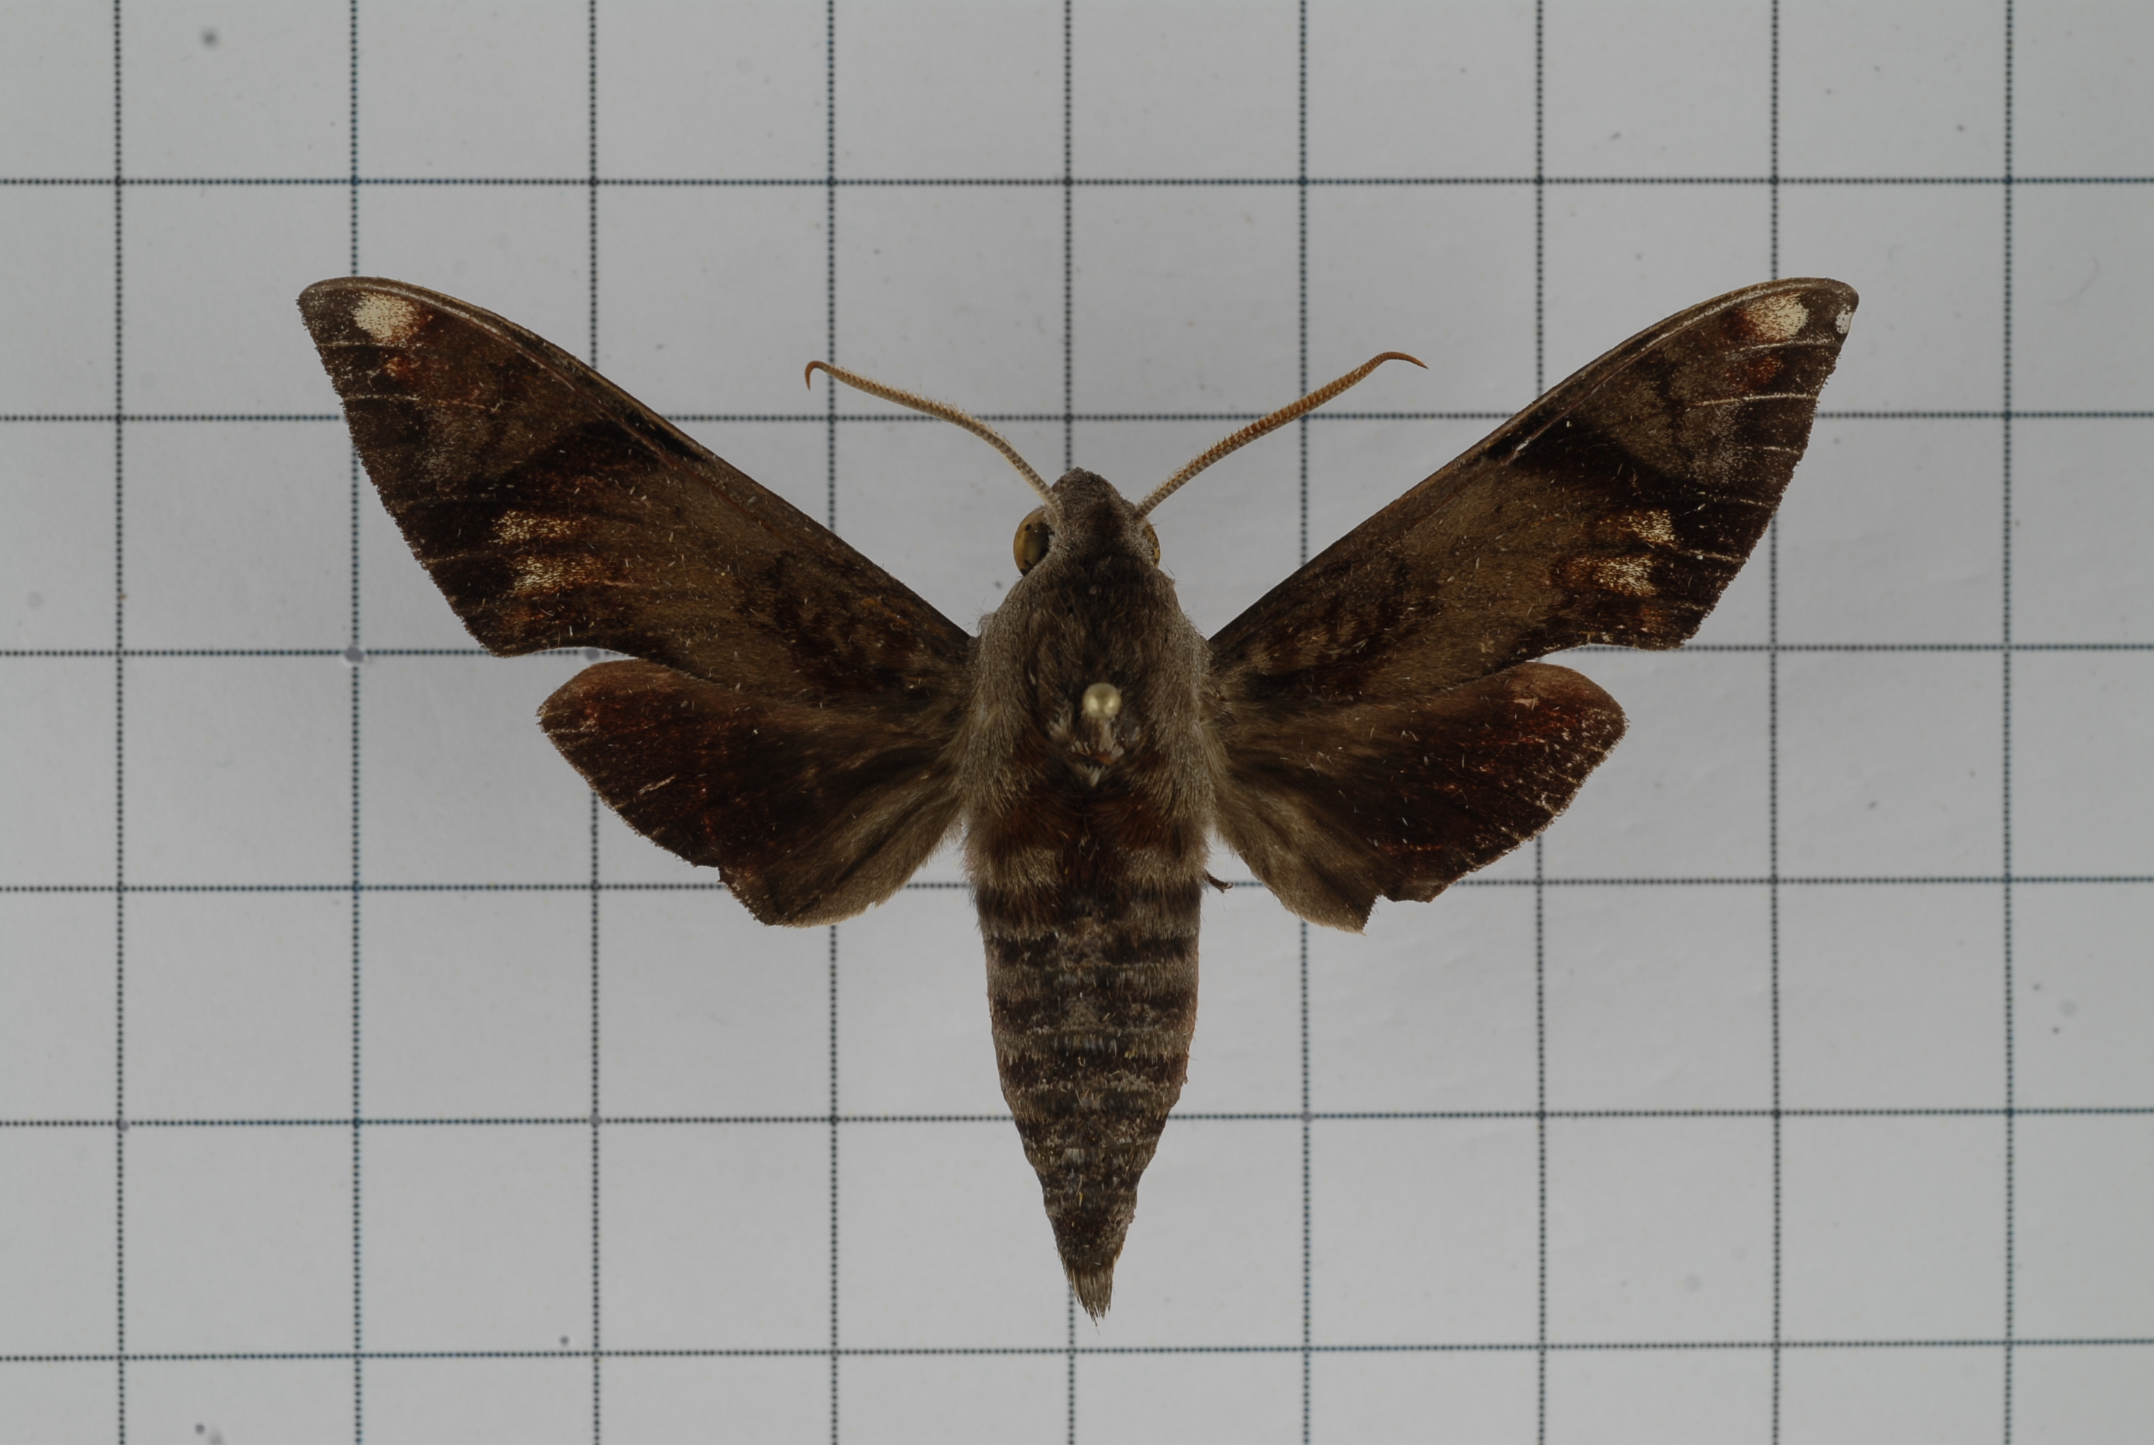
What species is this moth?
Dahira obliquifascia
